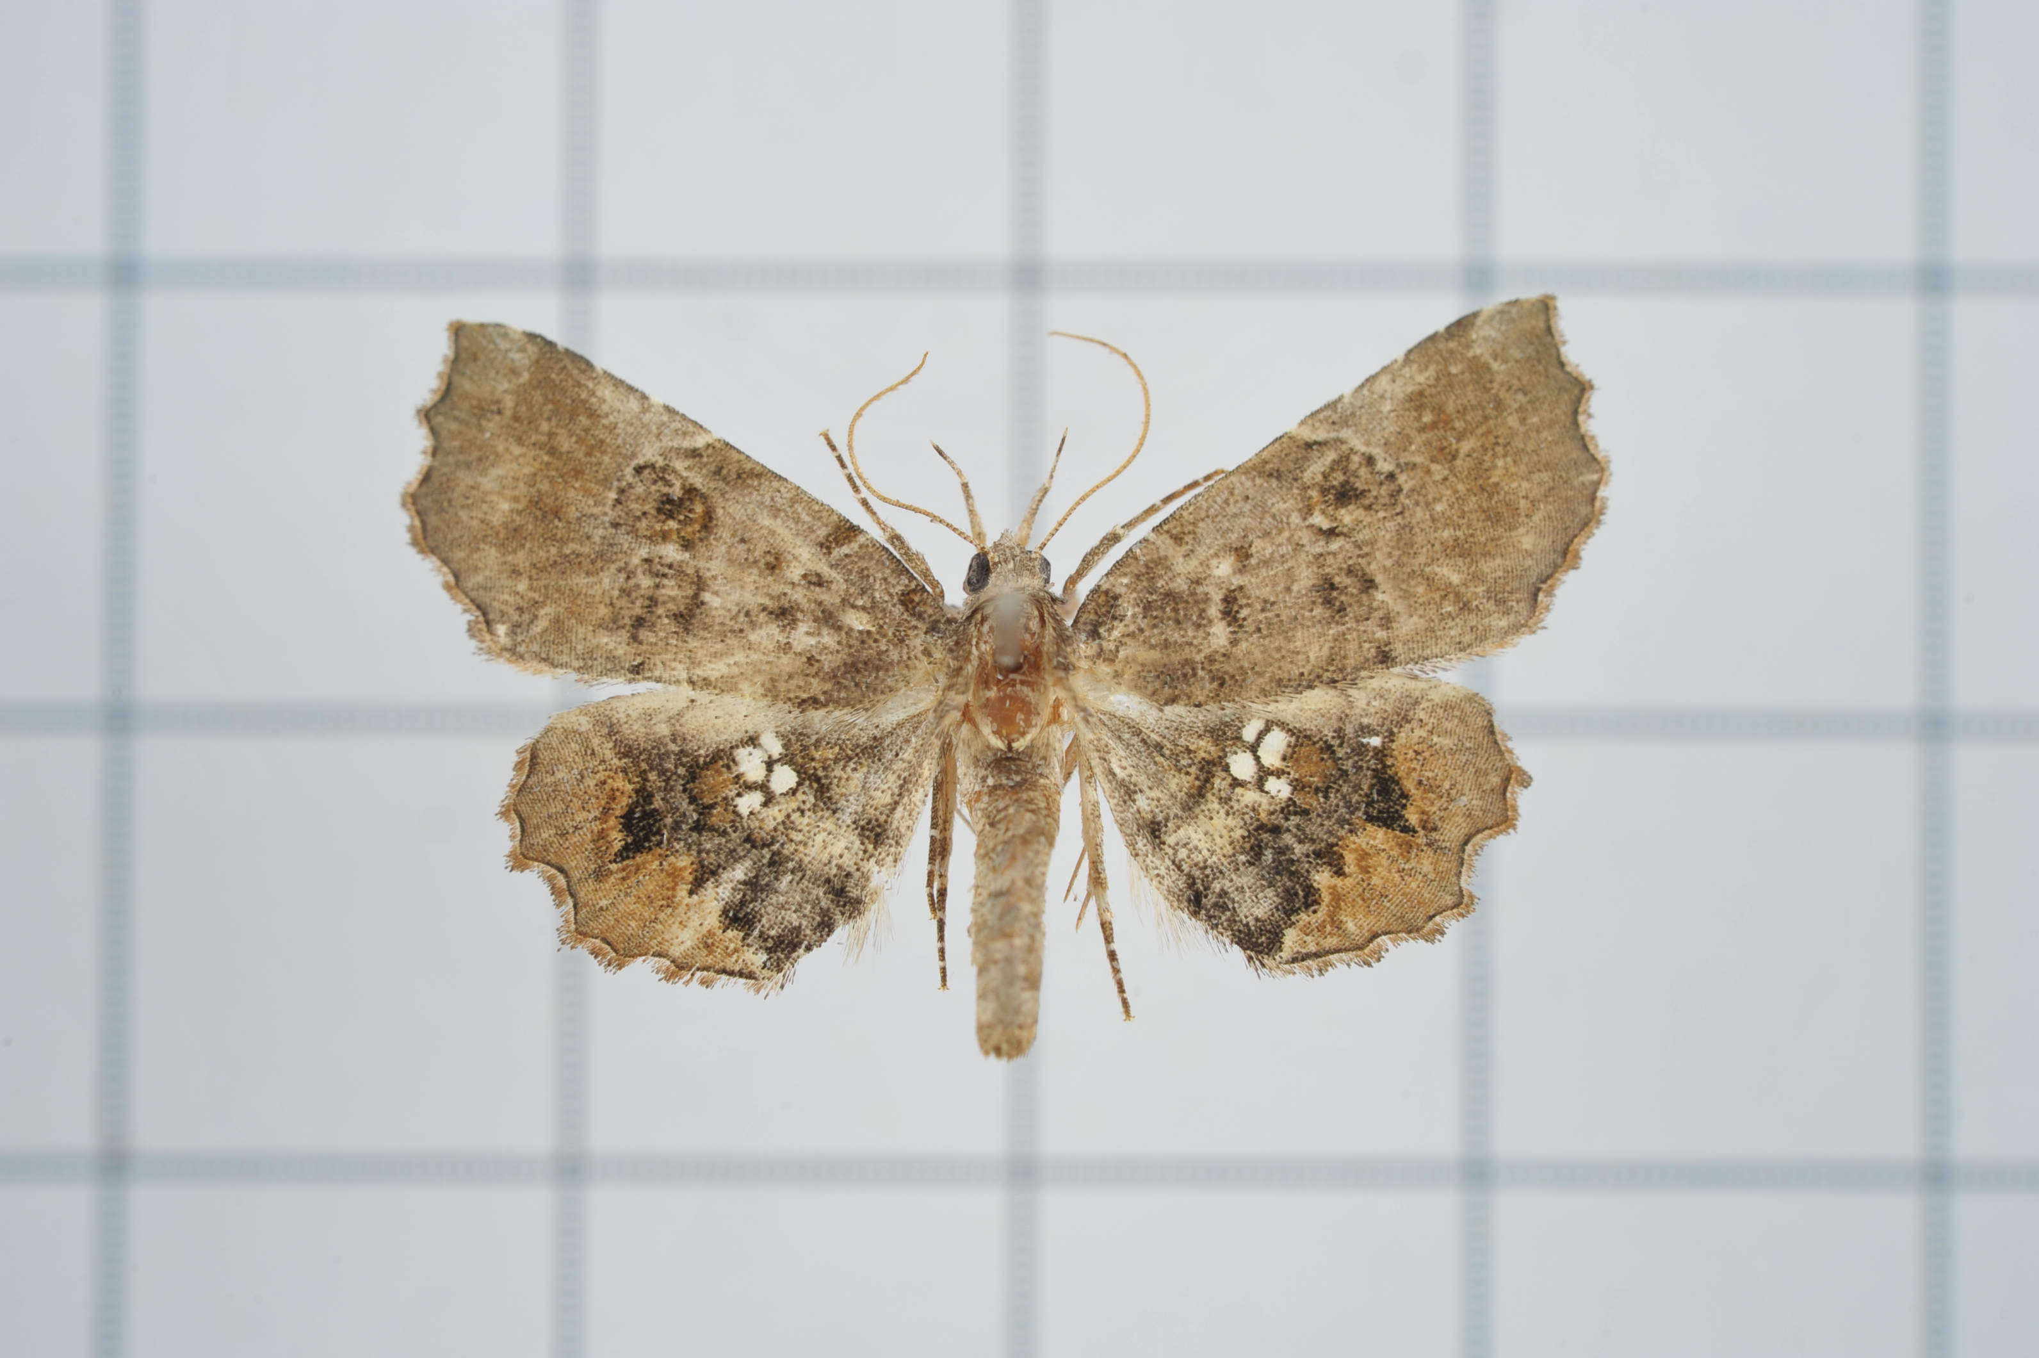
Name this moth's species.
Pangrapta vasava
